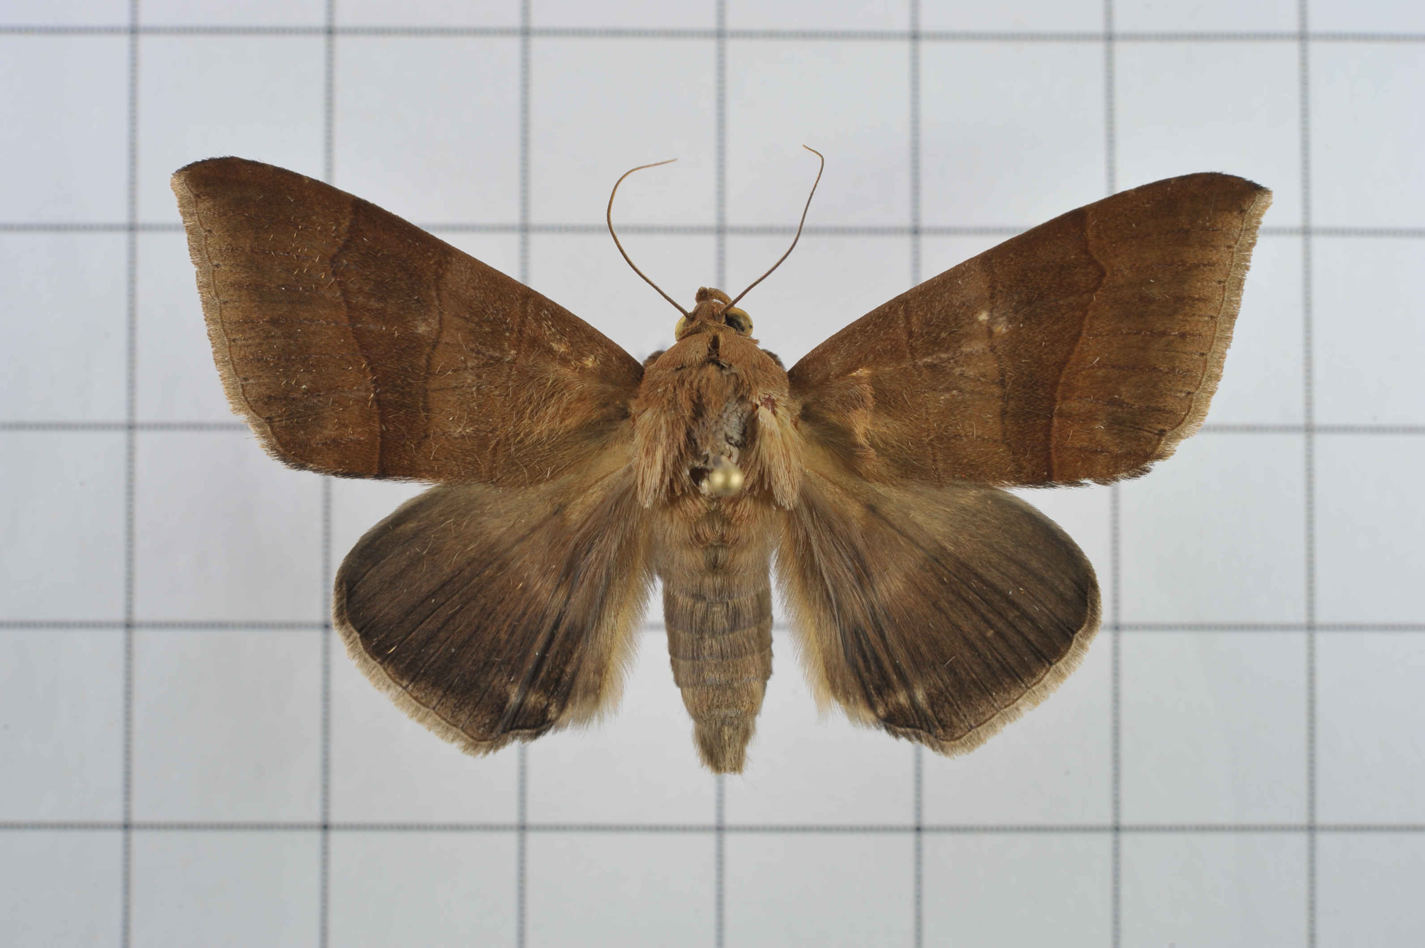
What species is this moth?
Bastilla absentimacula
